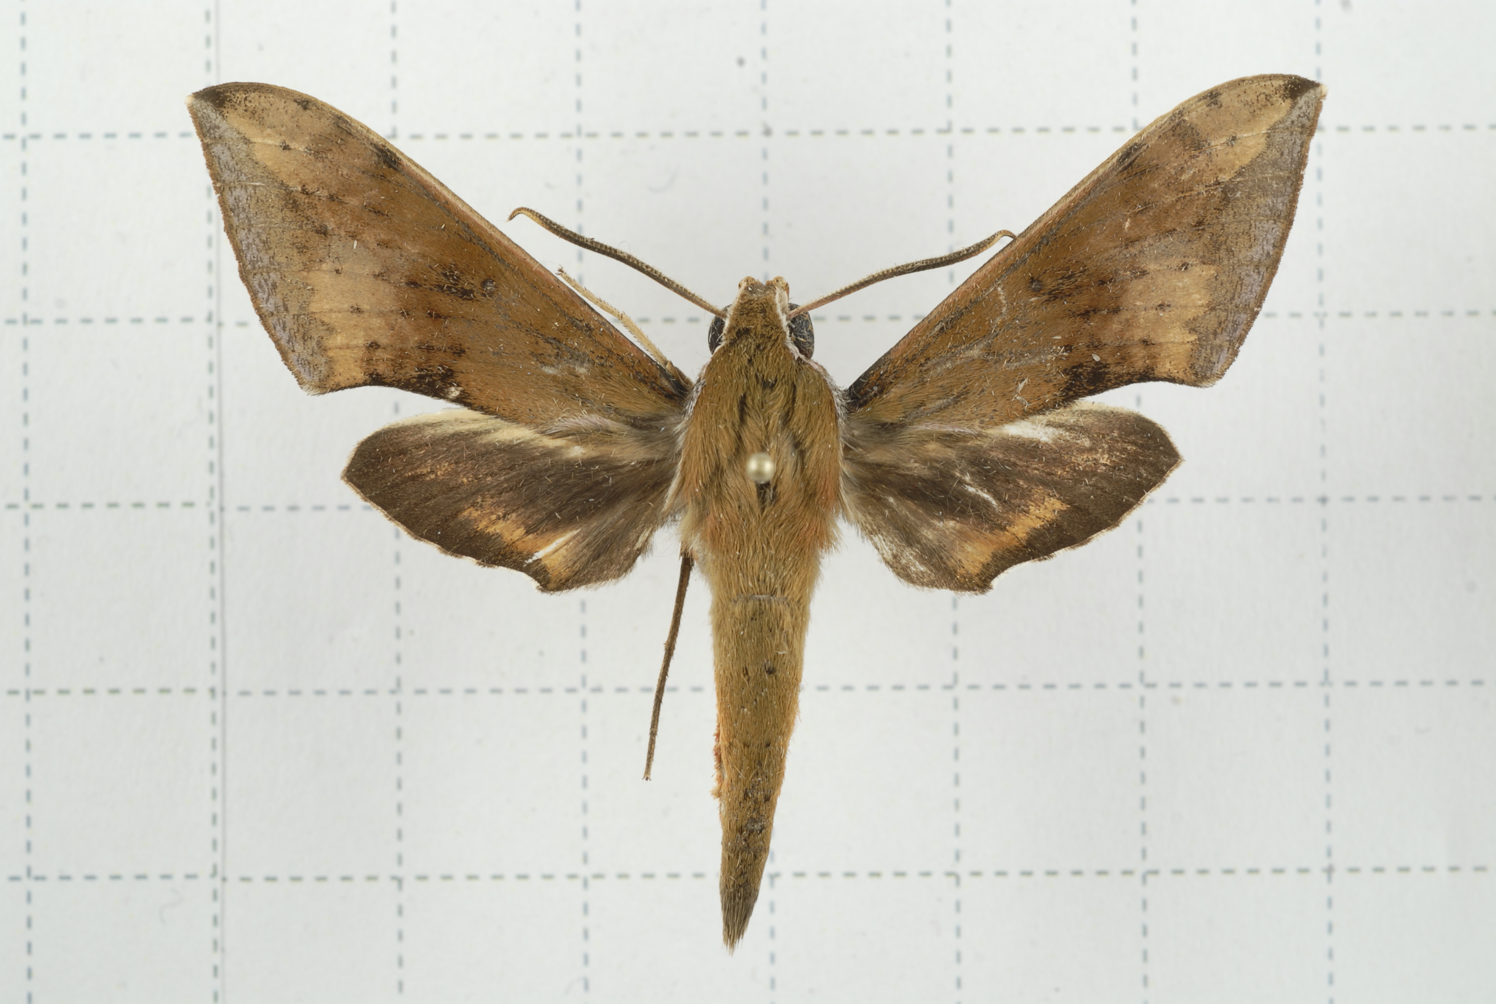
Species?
Rhagastis castor formosana
